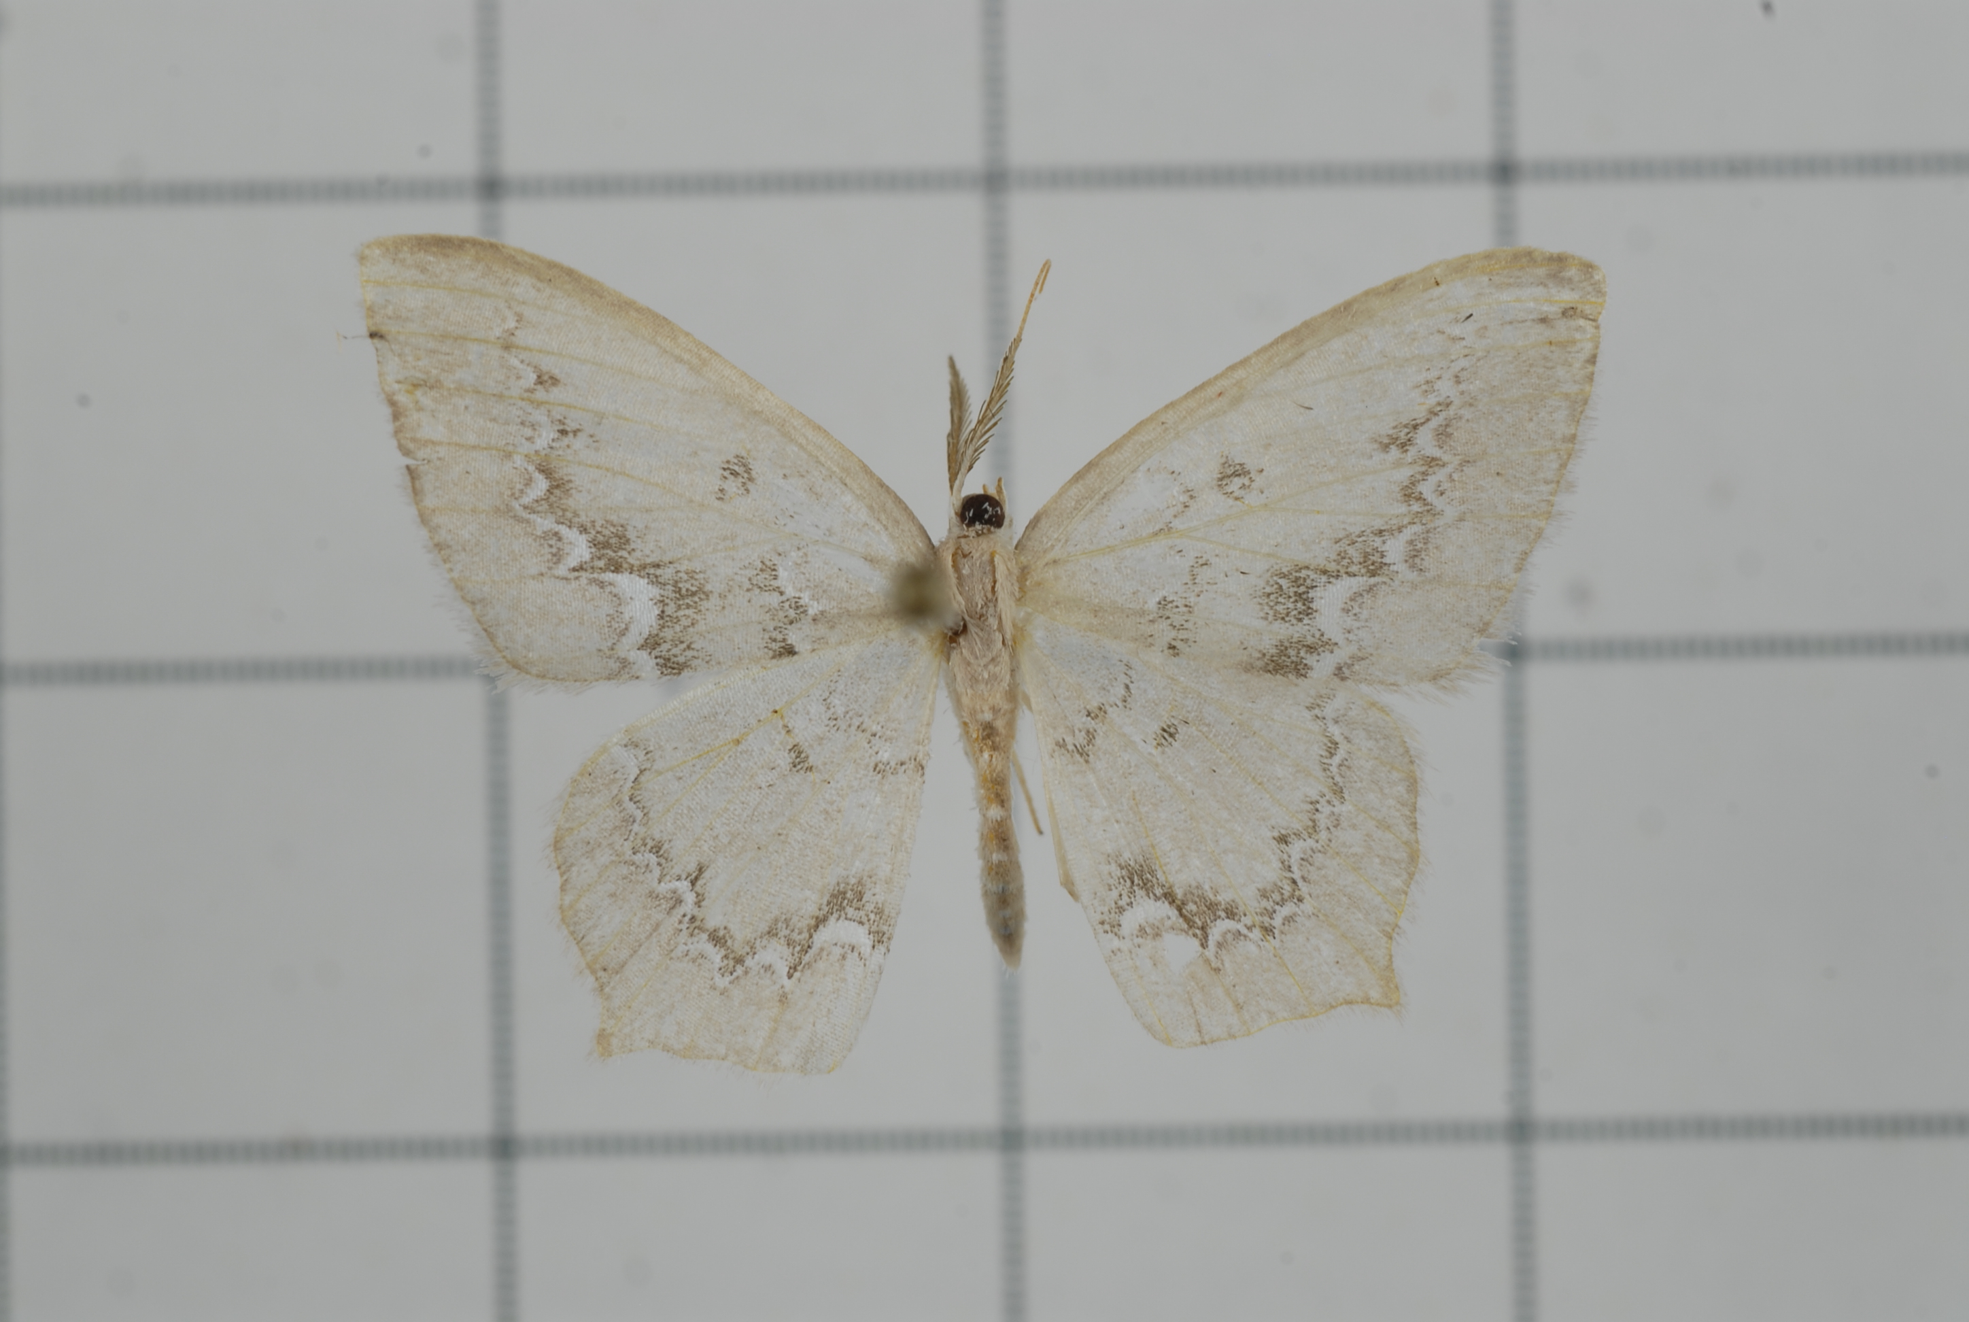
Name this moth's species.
Jodis inumbrata
